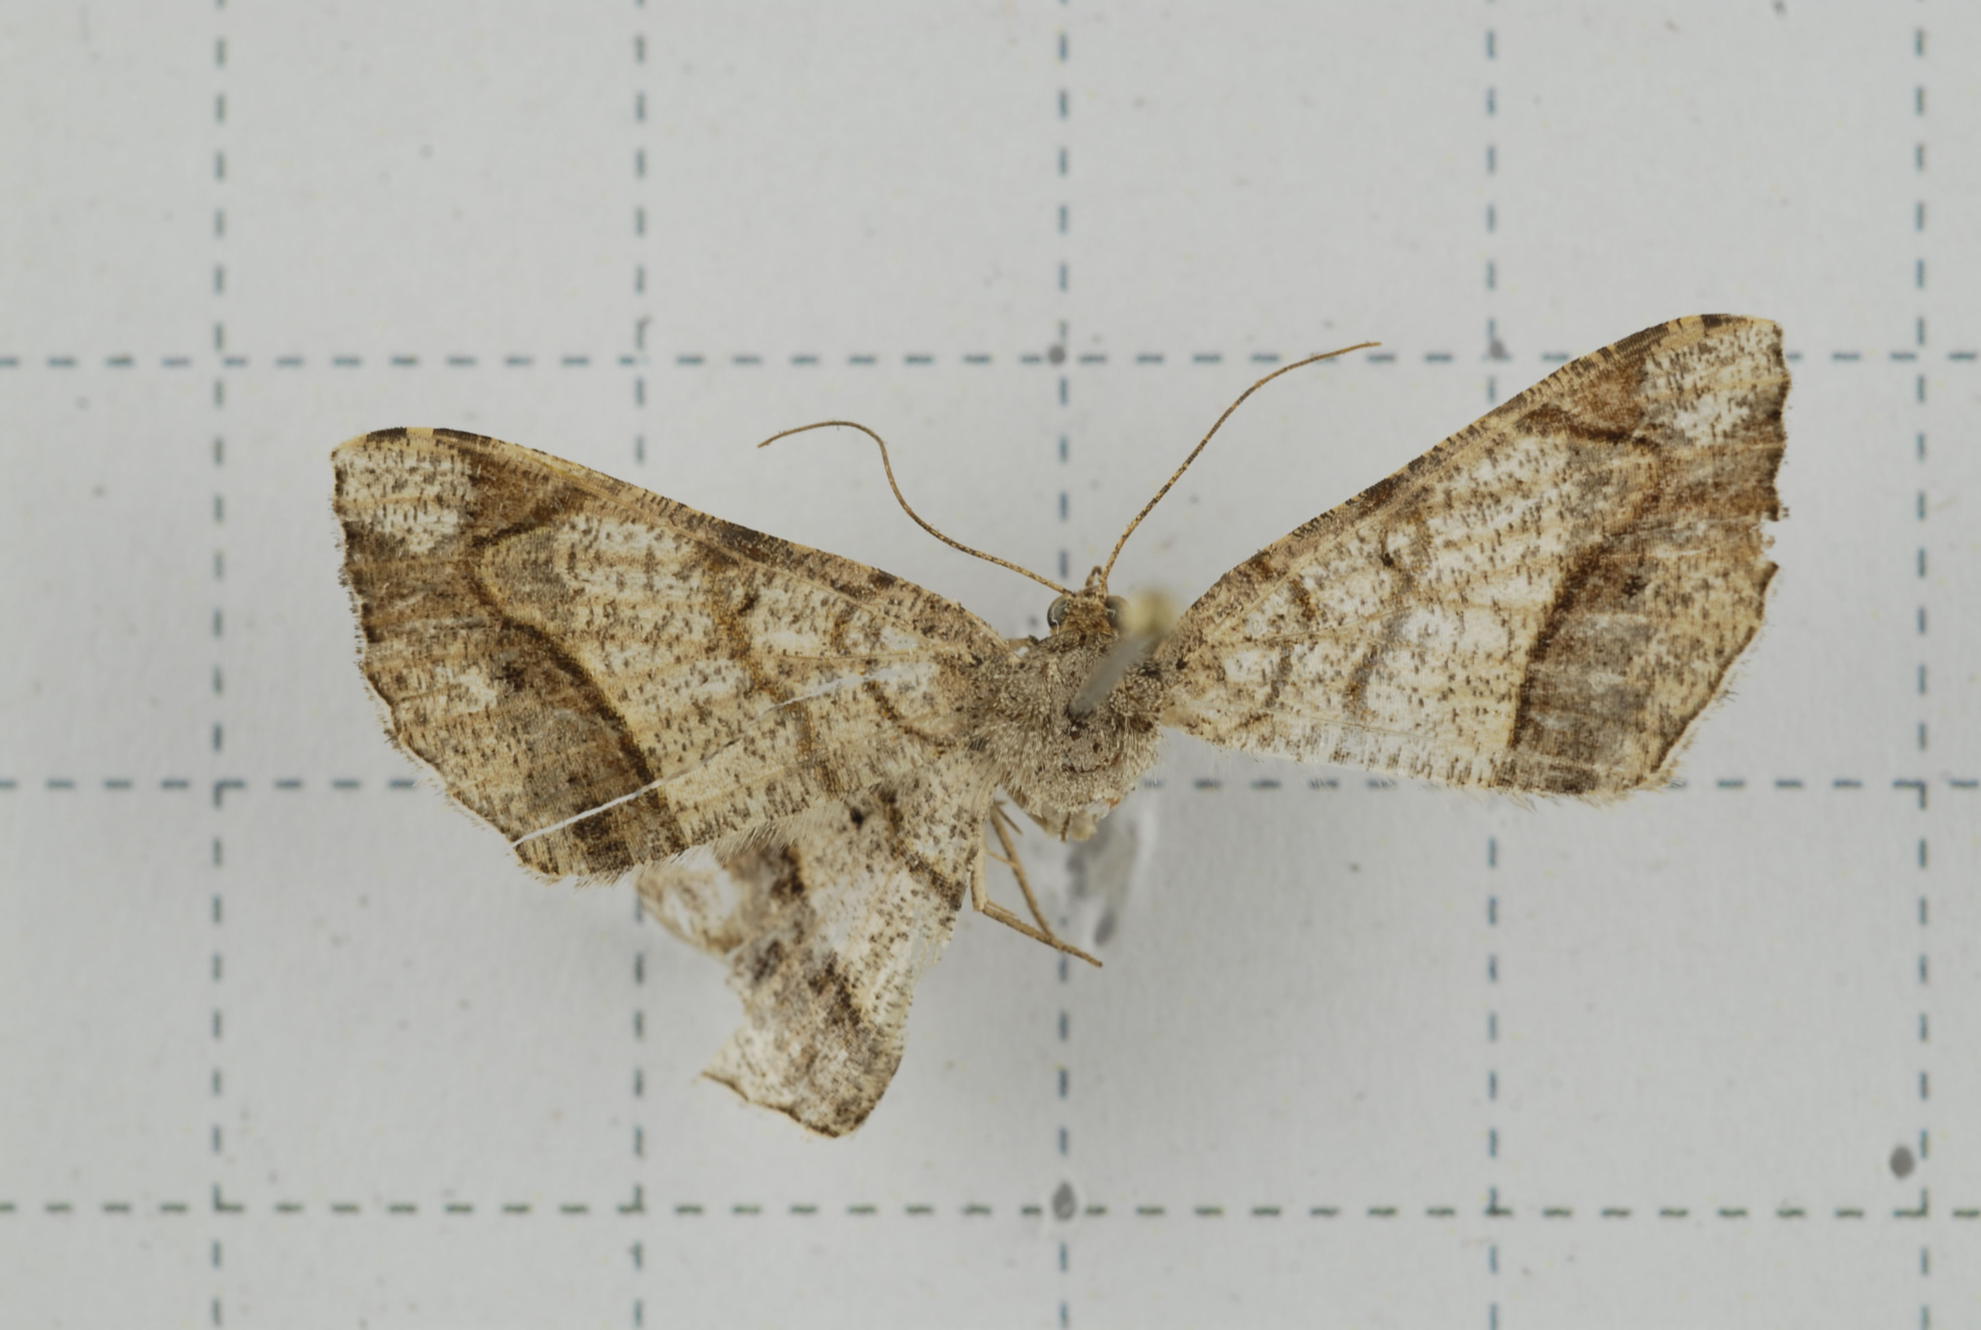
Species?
Chiasmia intermediaria
